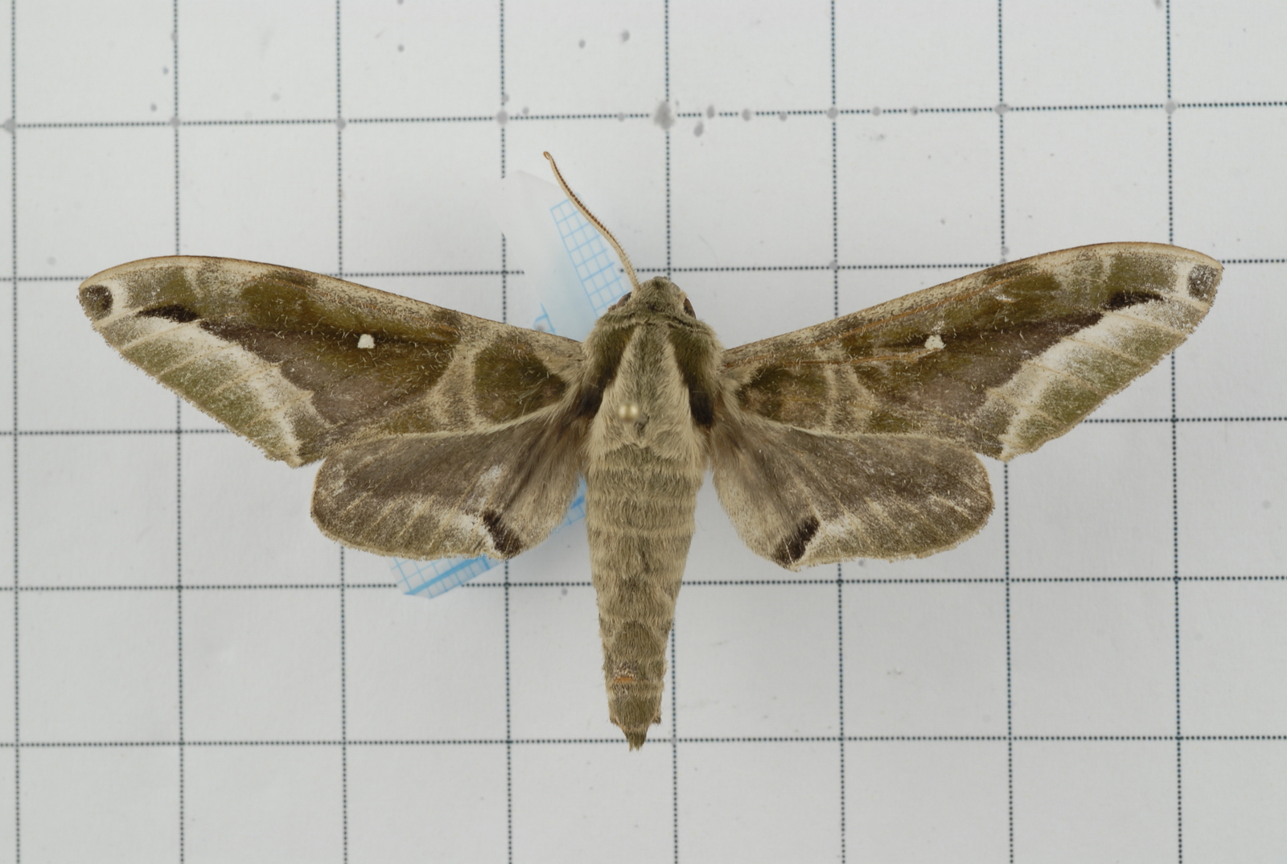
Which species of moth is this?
Parum colligata
